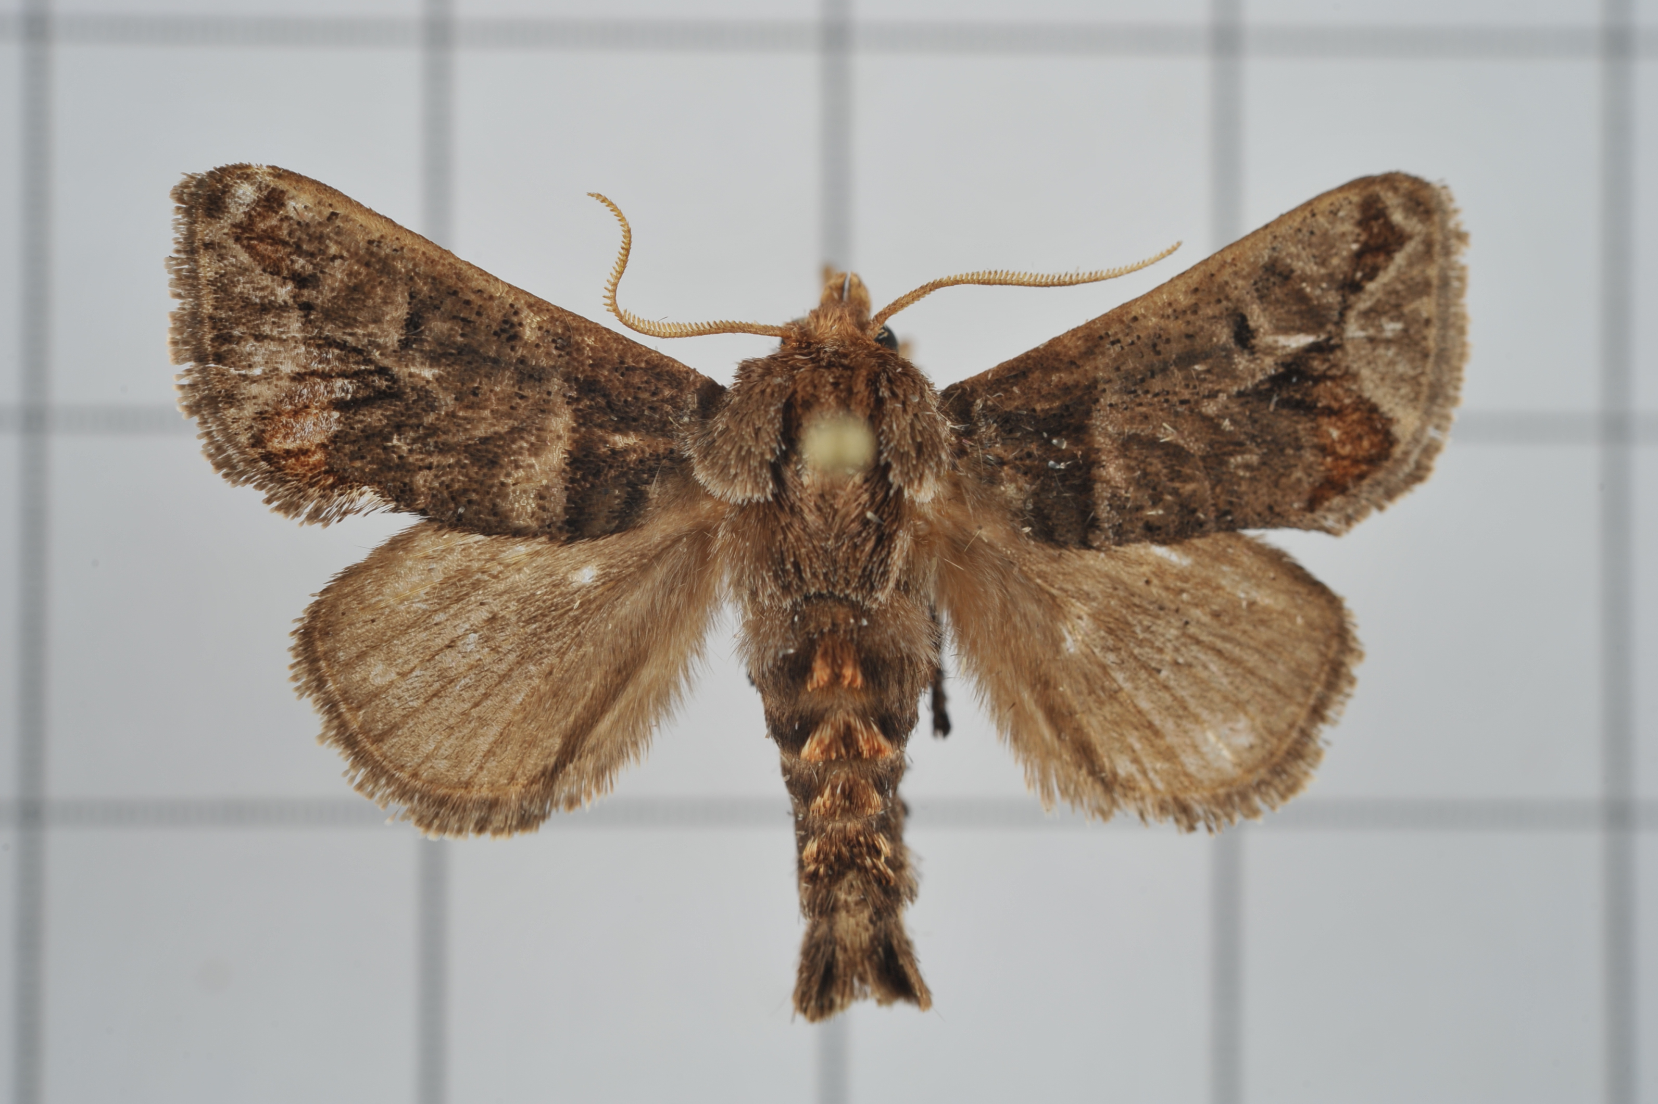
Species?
Phlossa conjuncta
